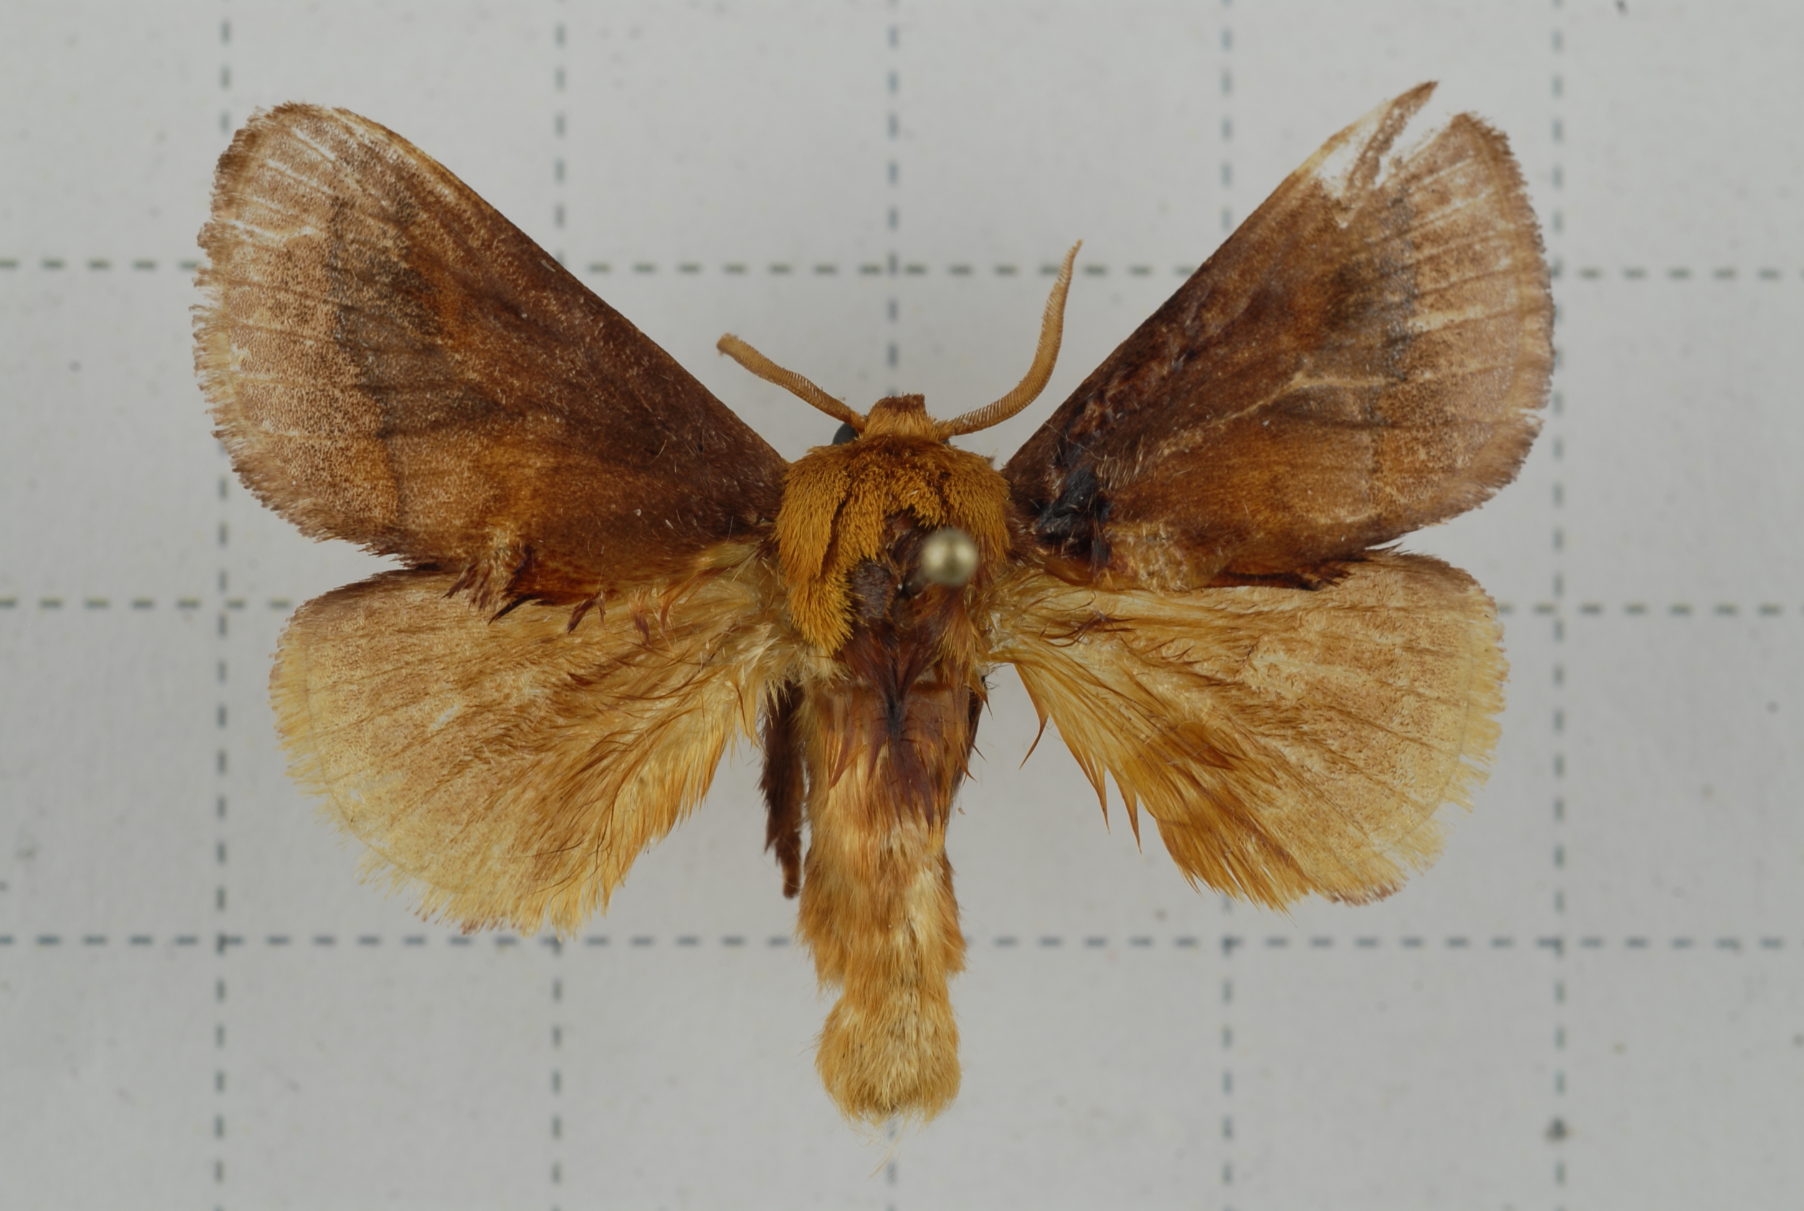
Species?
Narosoideus vulpina
